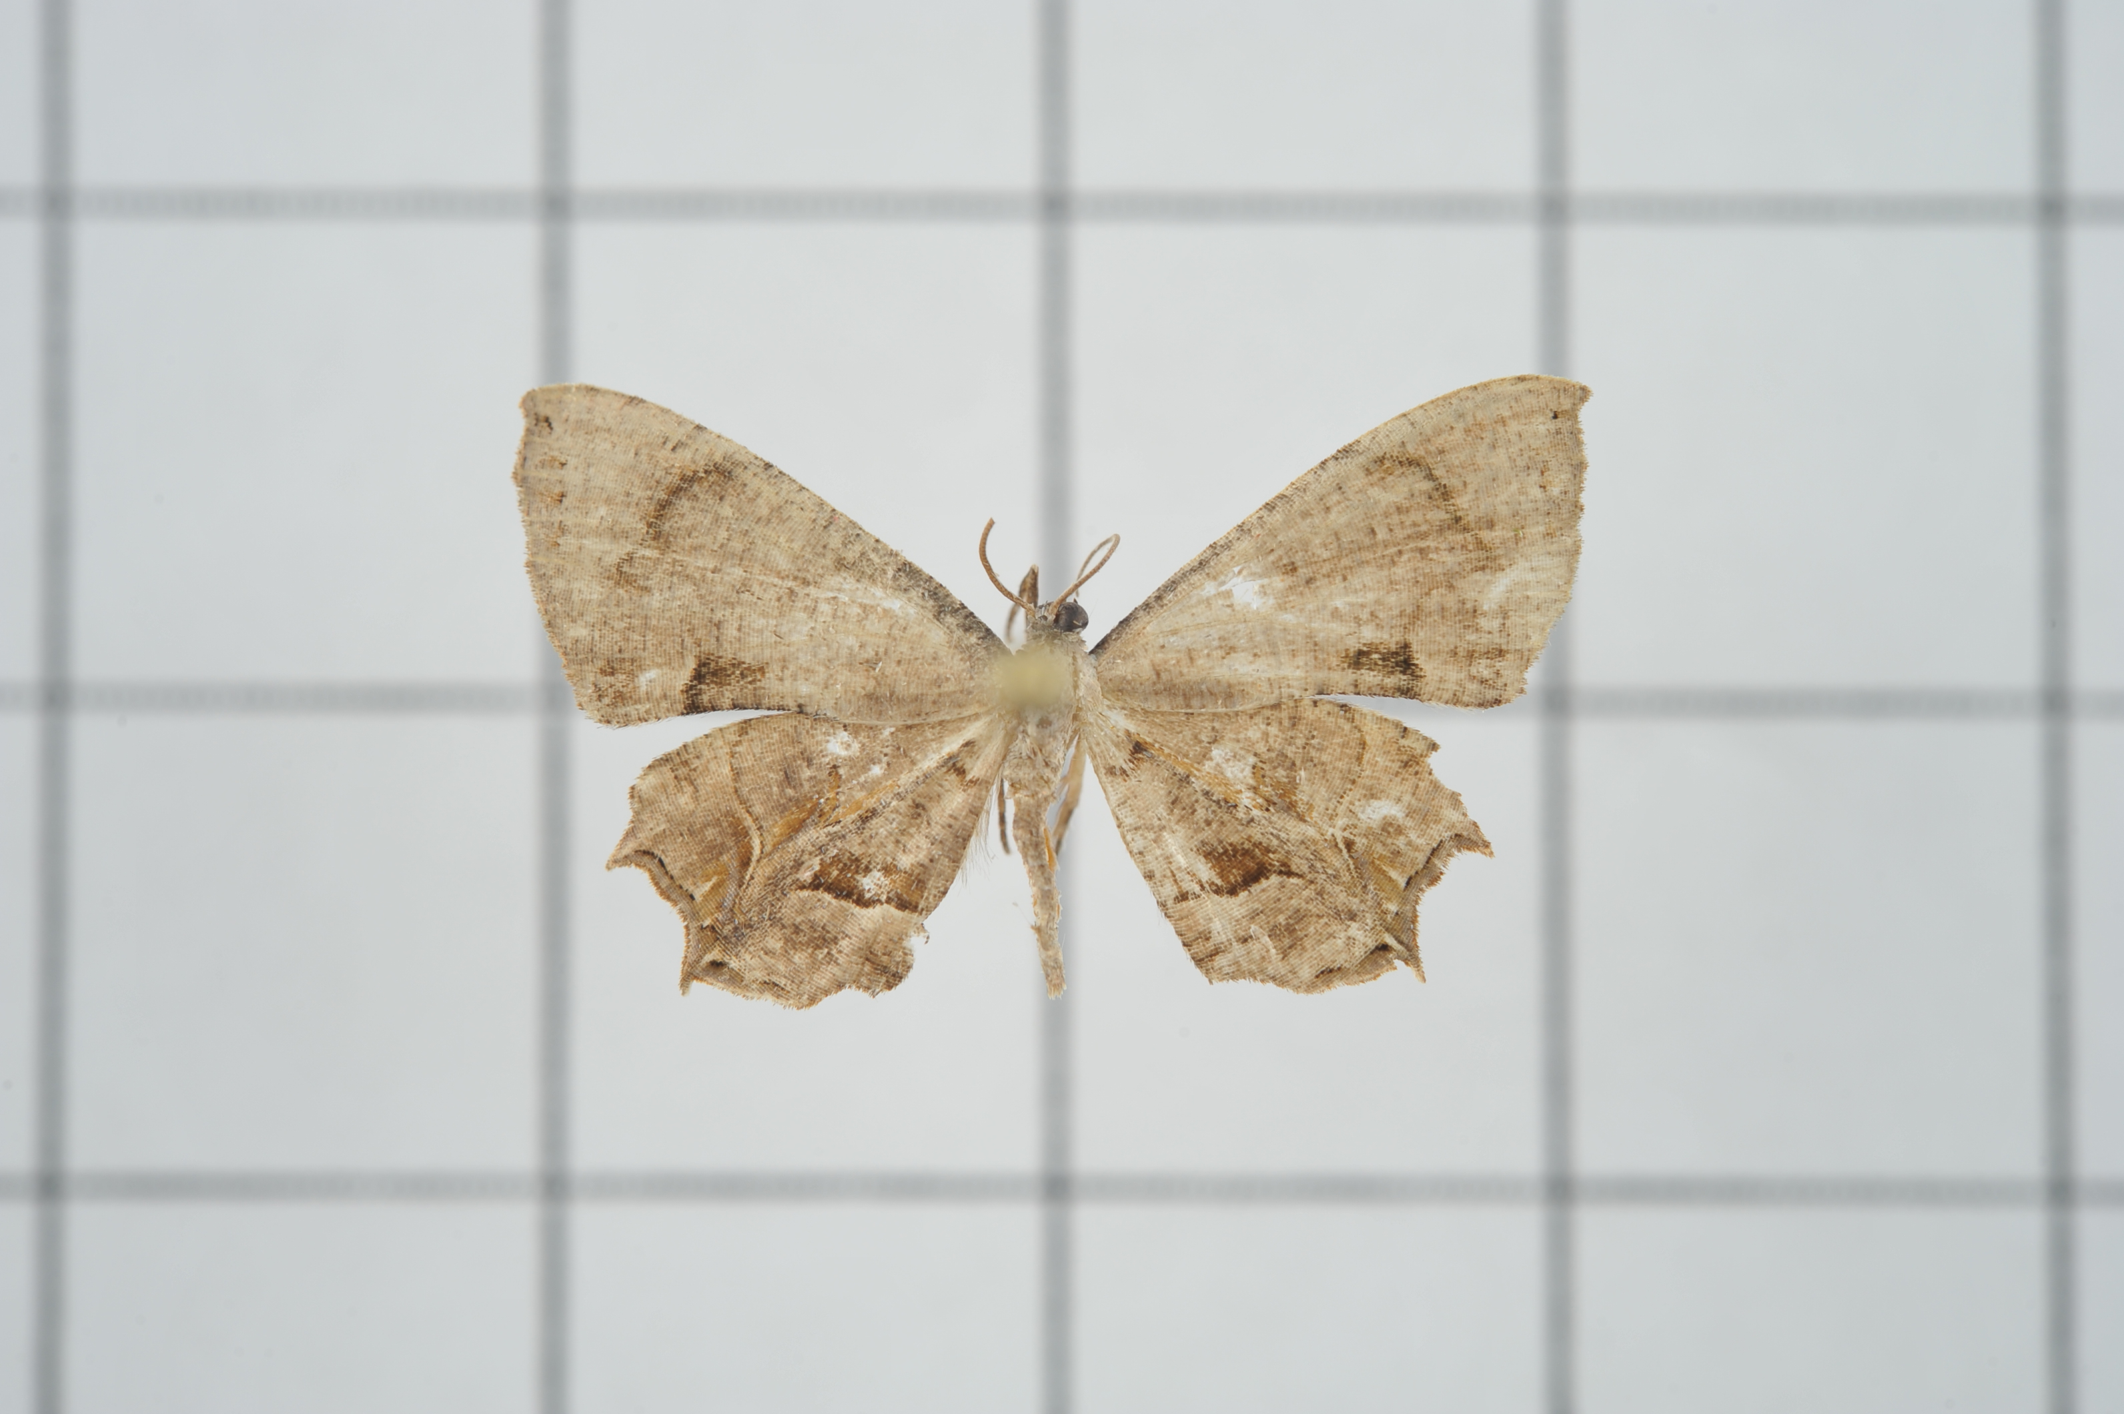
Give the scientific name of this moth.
Dysaethria pseudomoza
